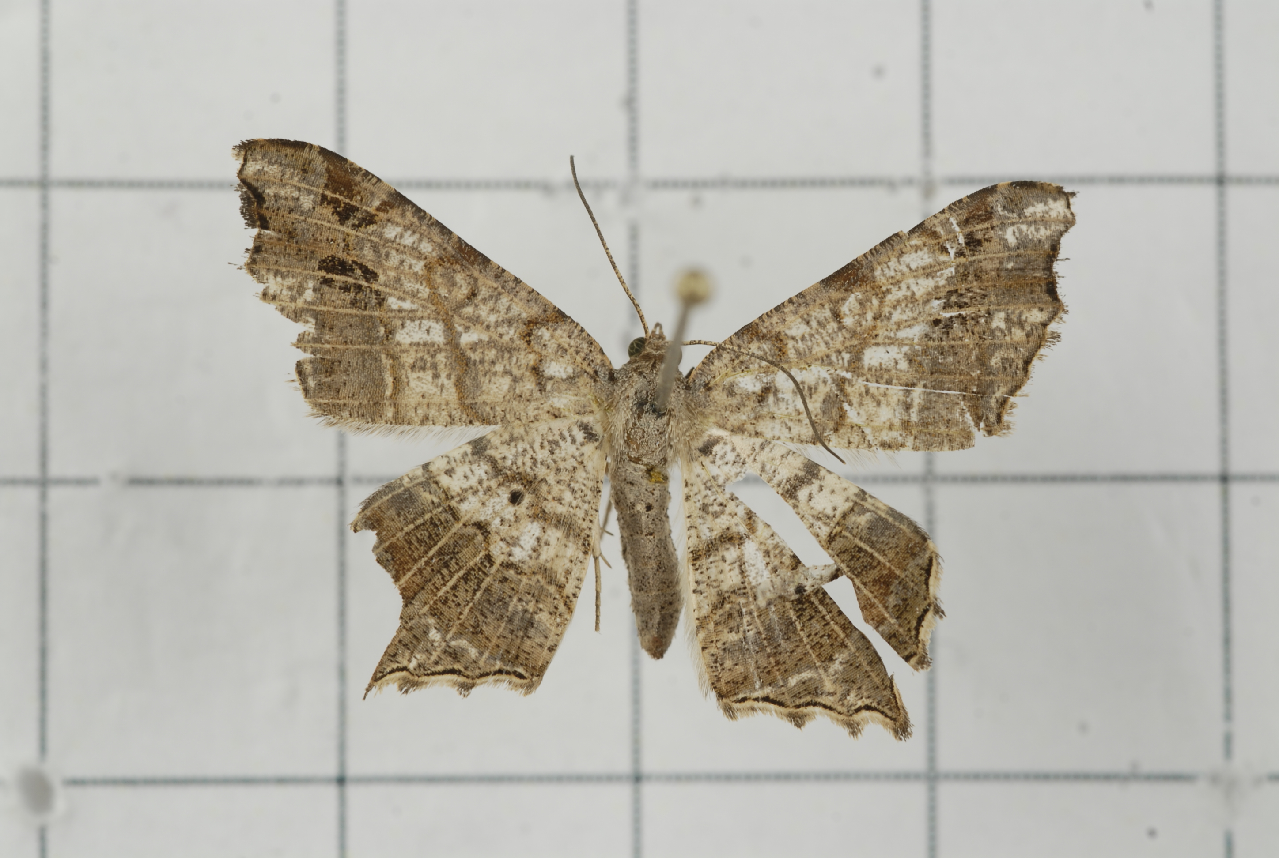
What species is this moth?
Chiasmia emersaria
